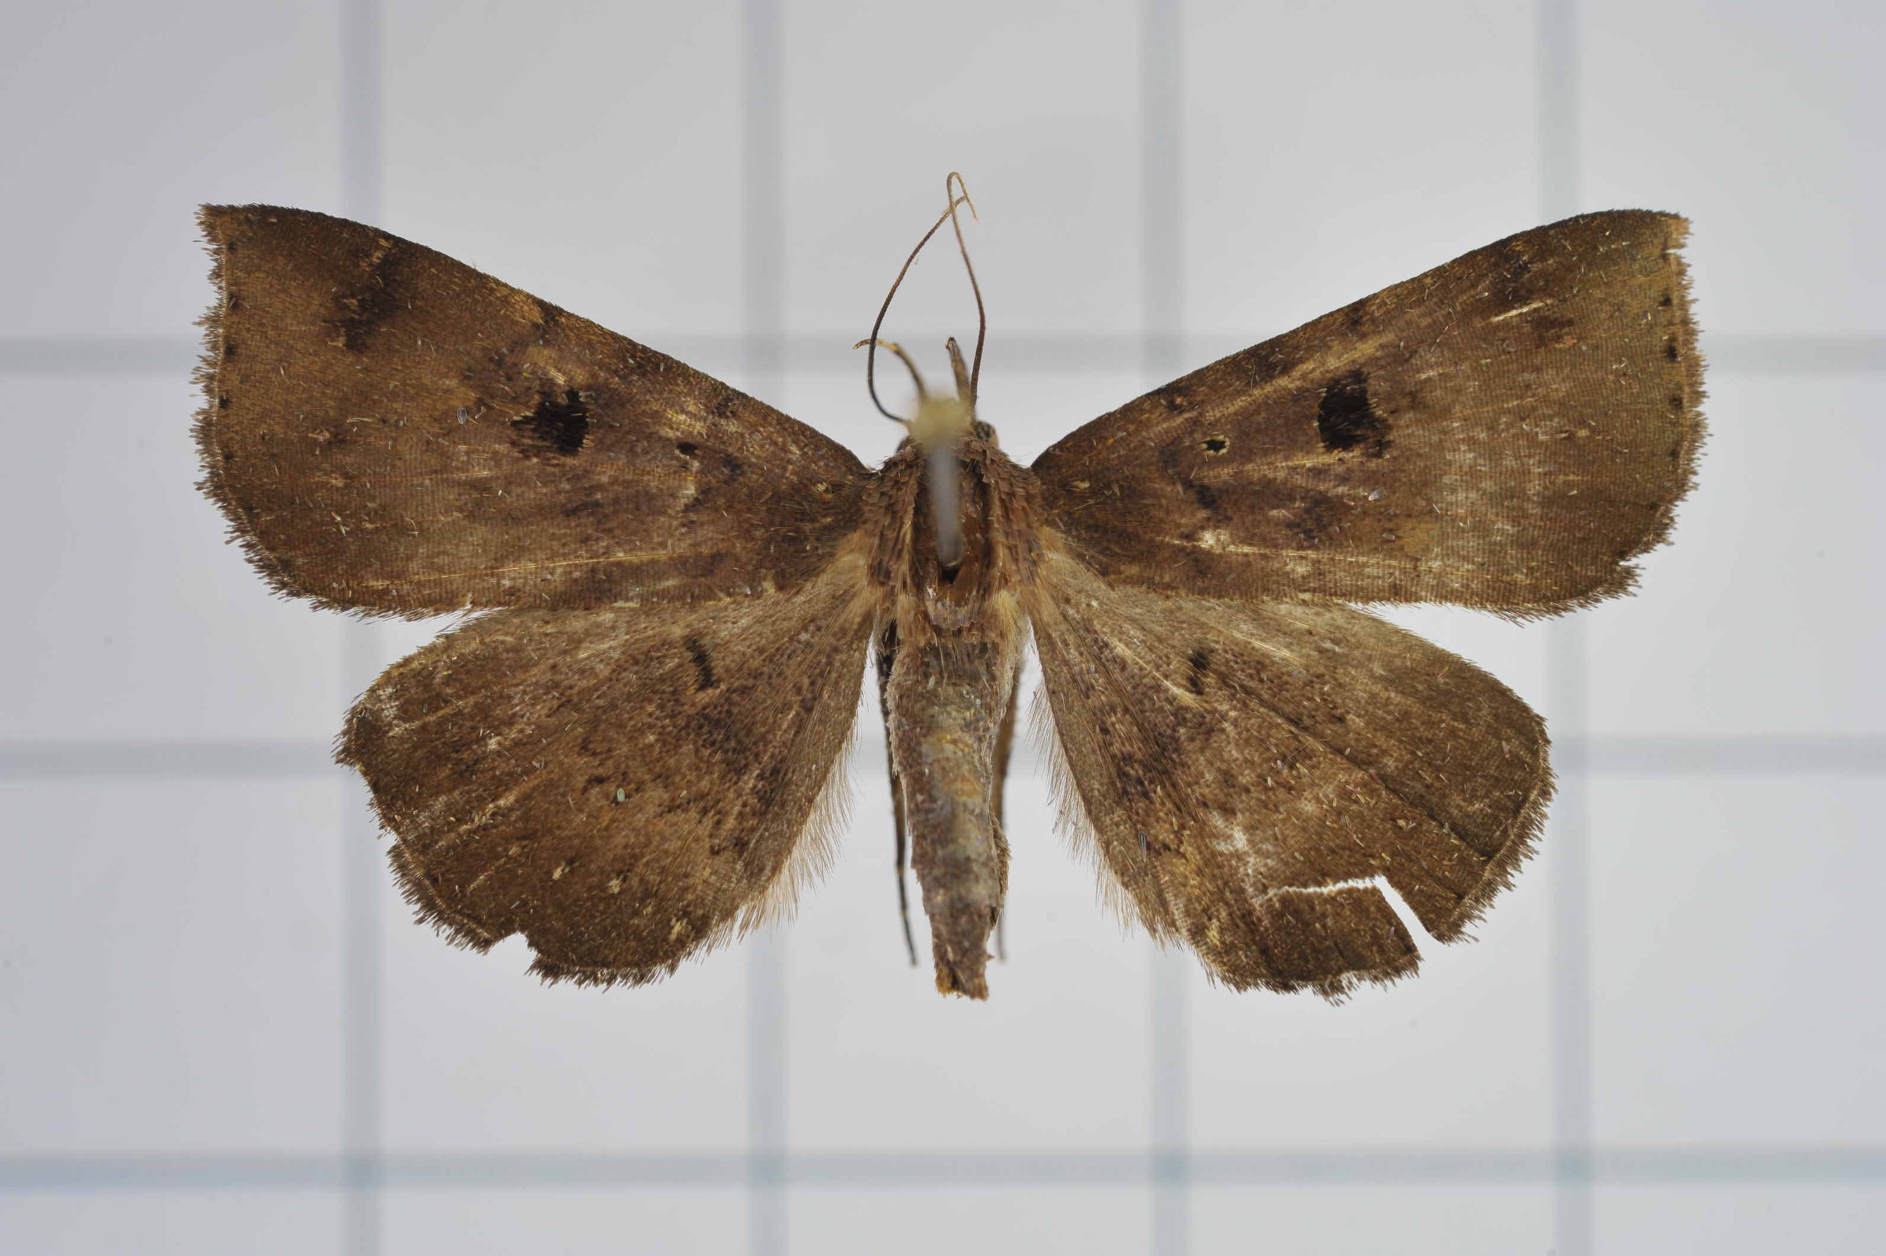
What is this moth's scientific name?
Mosopia punctilinea
